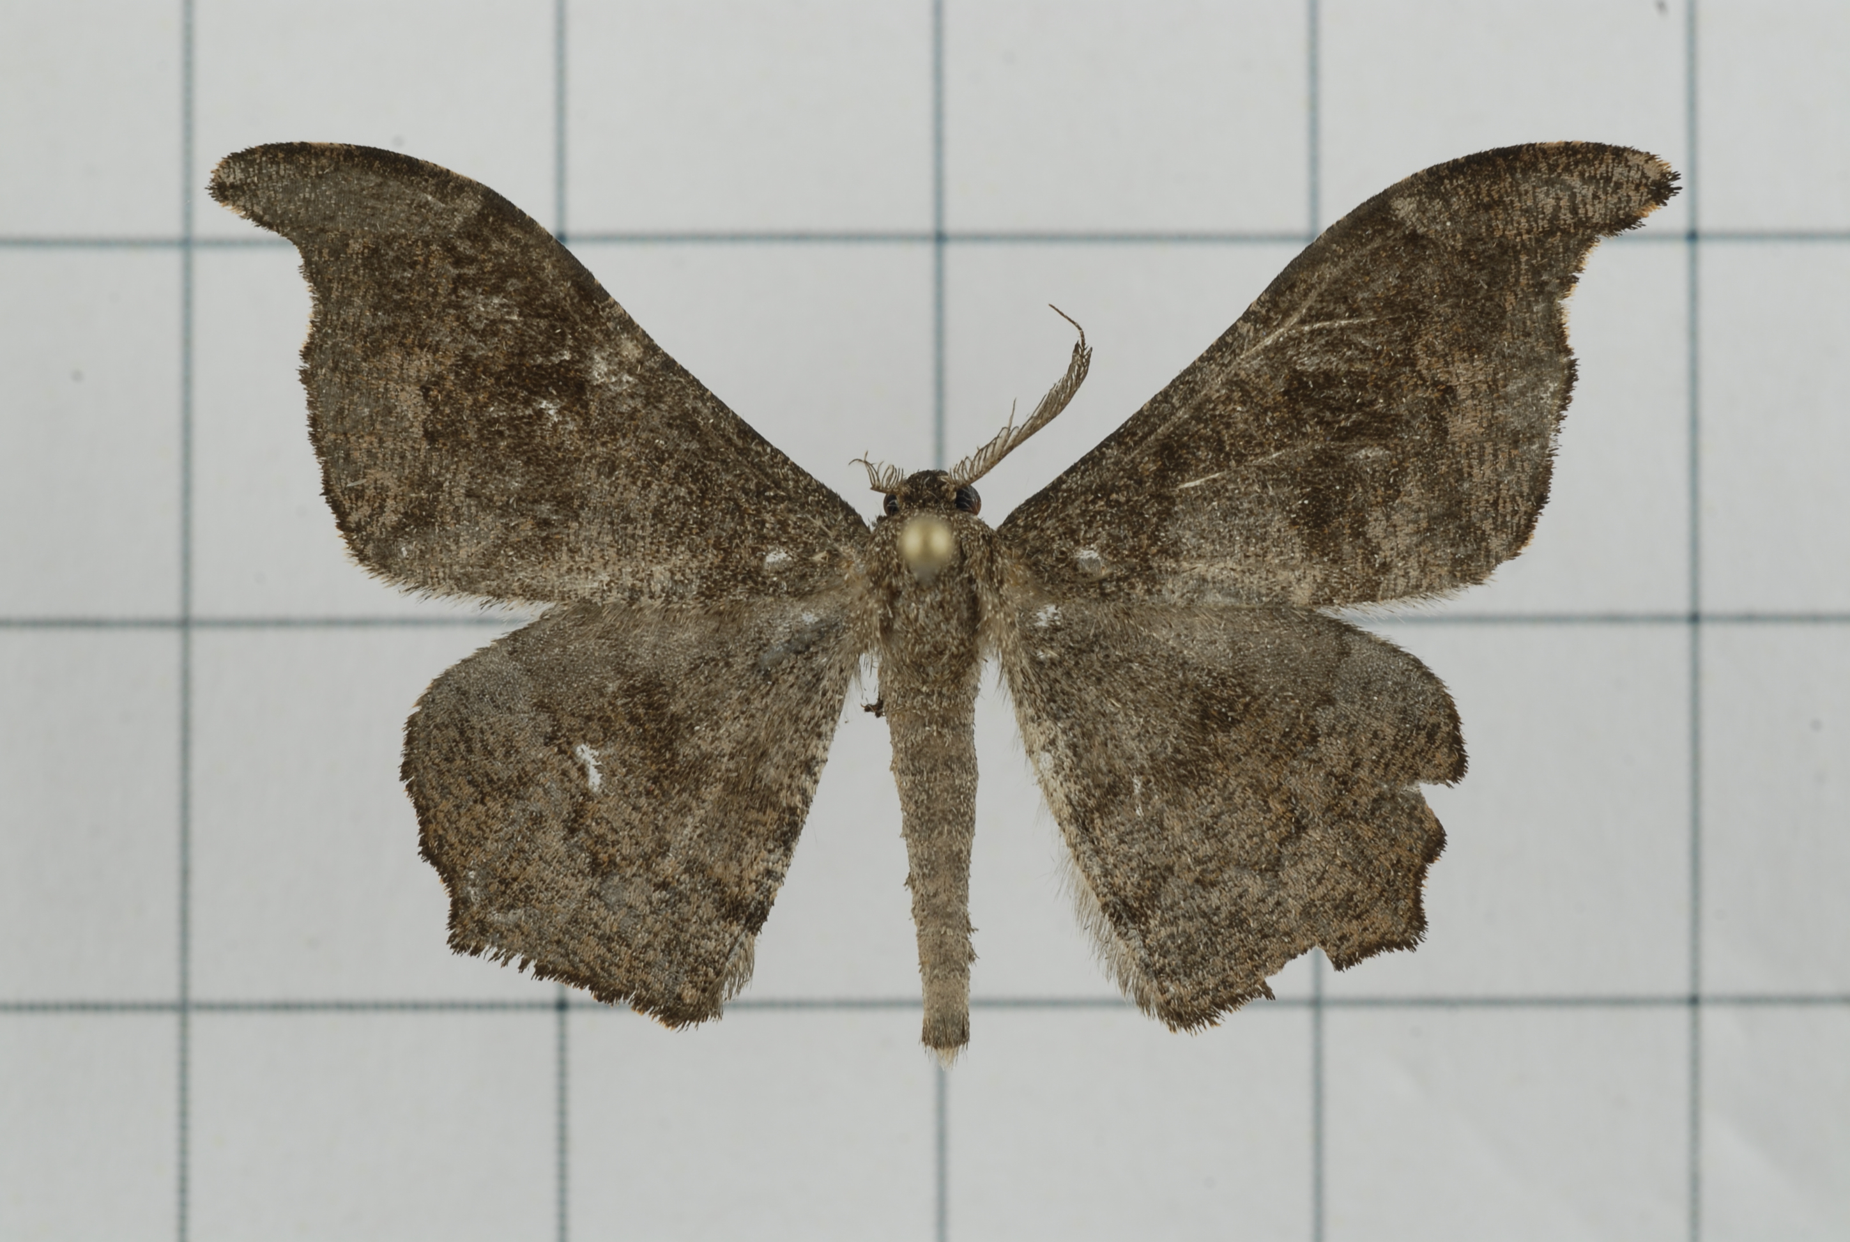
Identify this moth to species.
Hyposidra talaca talaca
